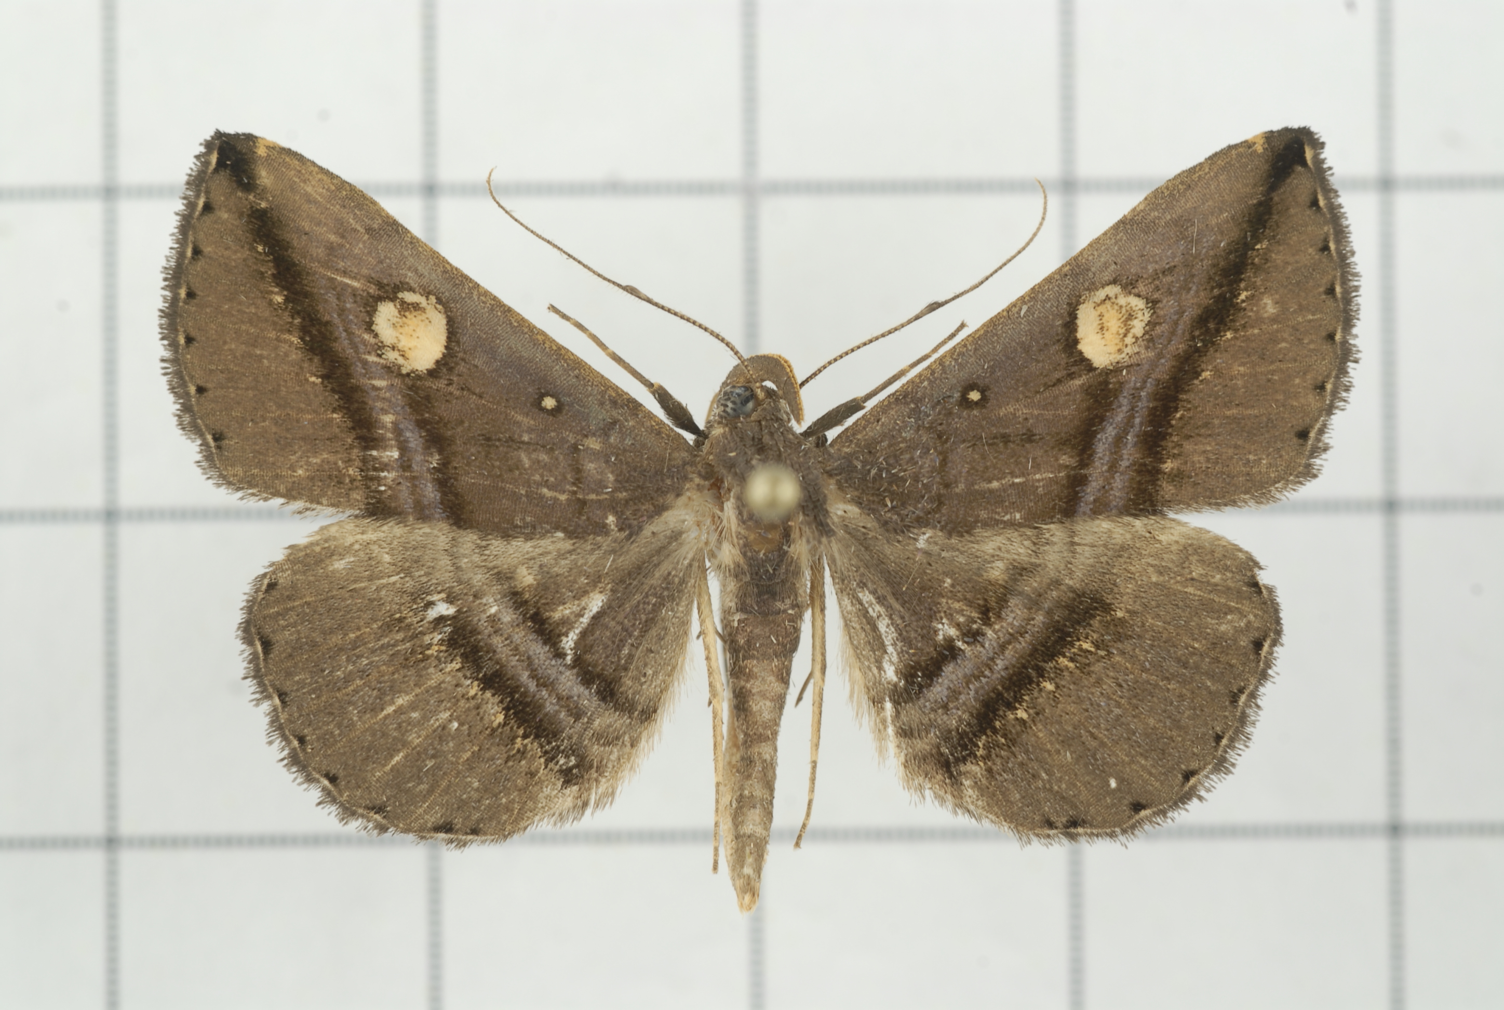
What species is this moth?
Hadennia ochreistigma
